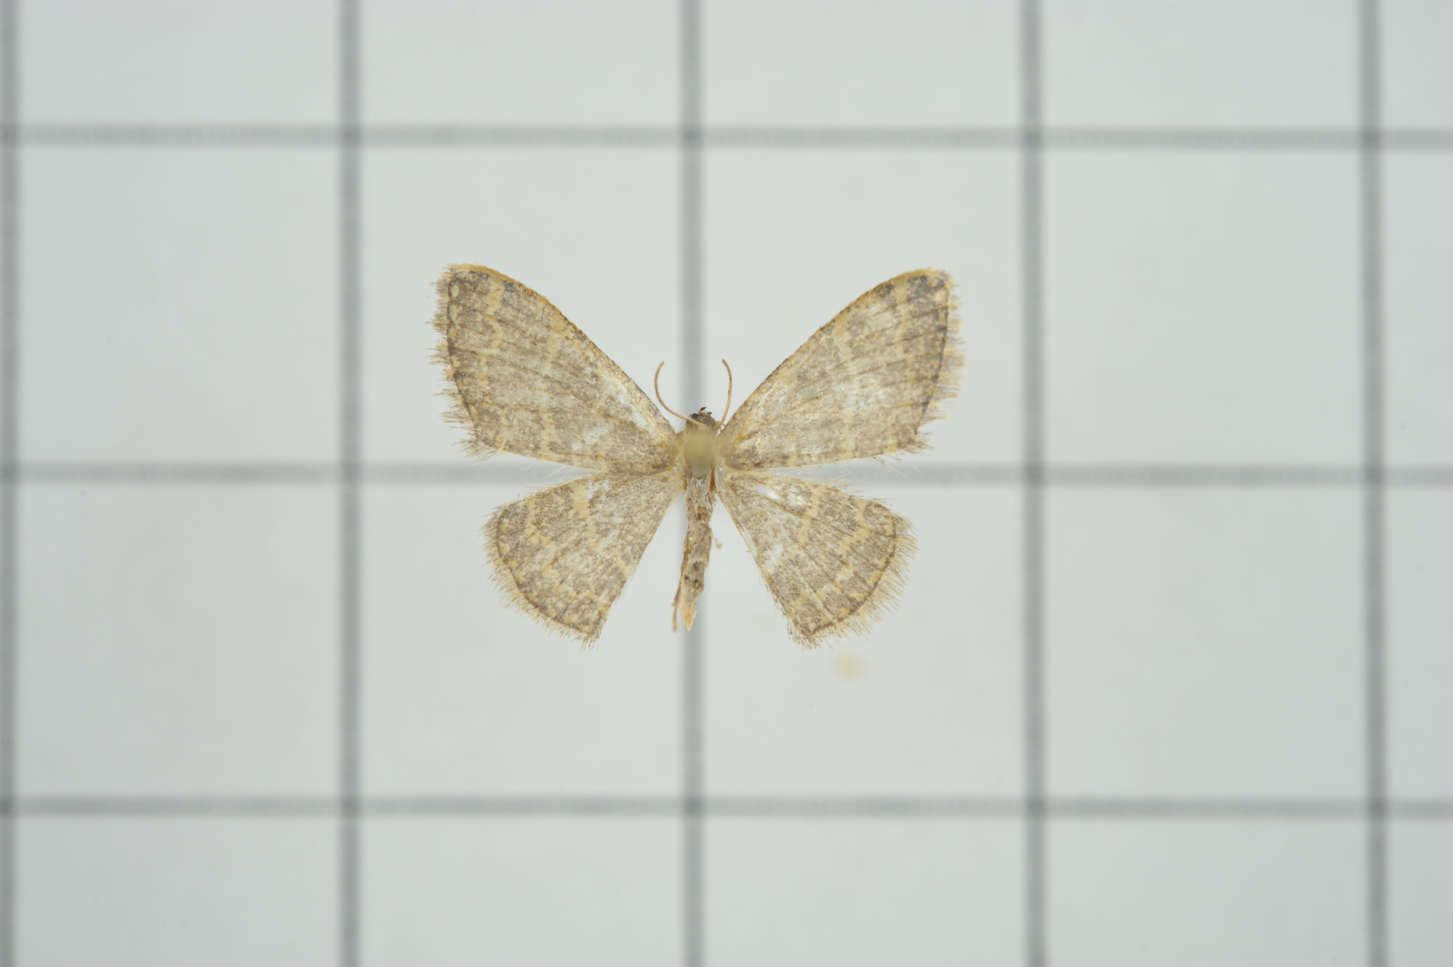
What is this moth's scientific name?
Lophophleps purpurea
